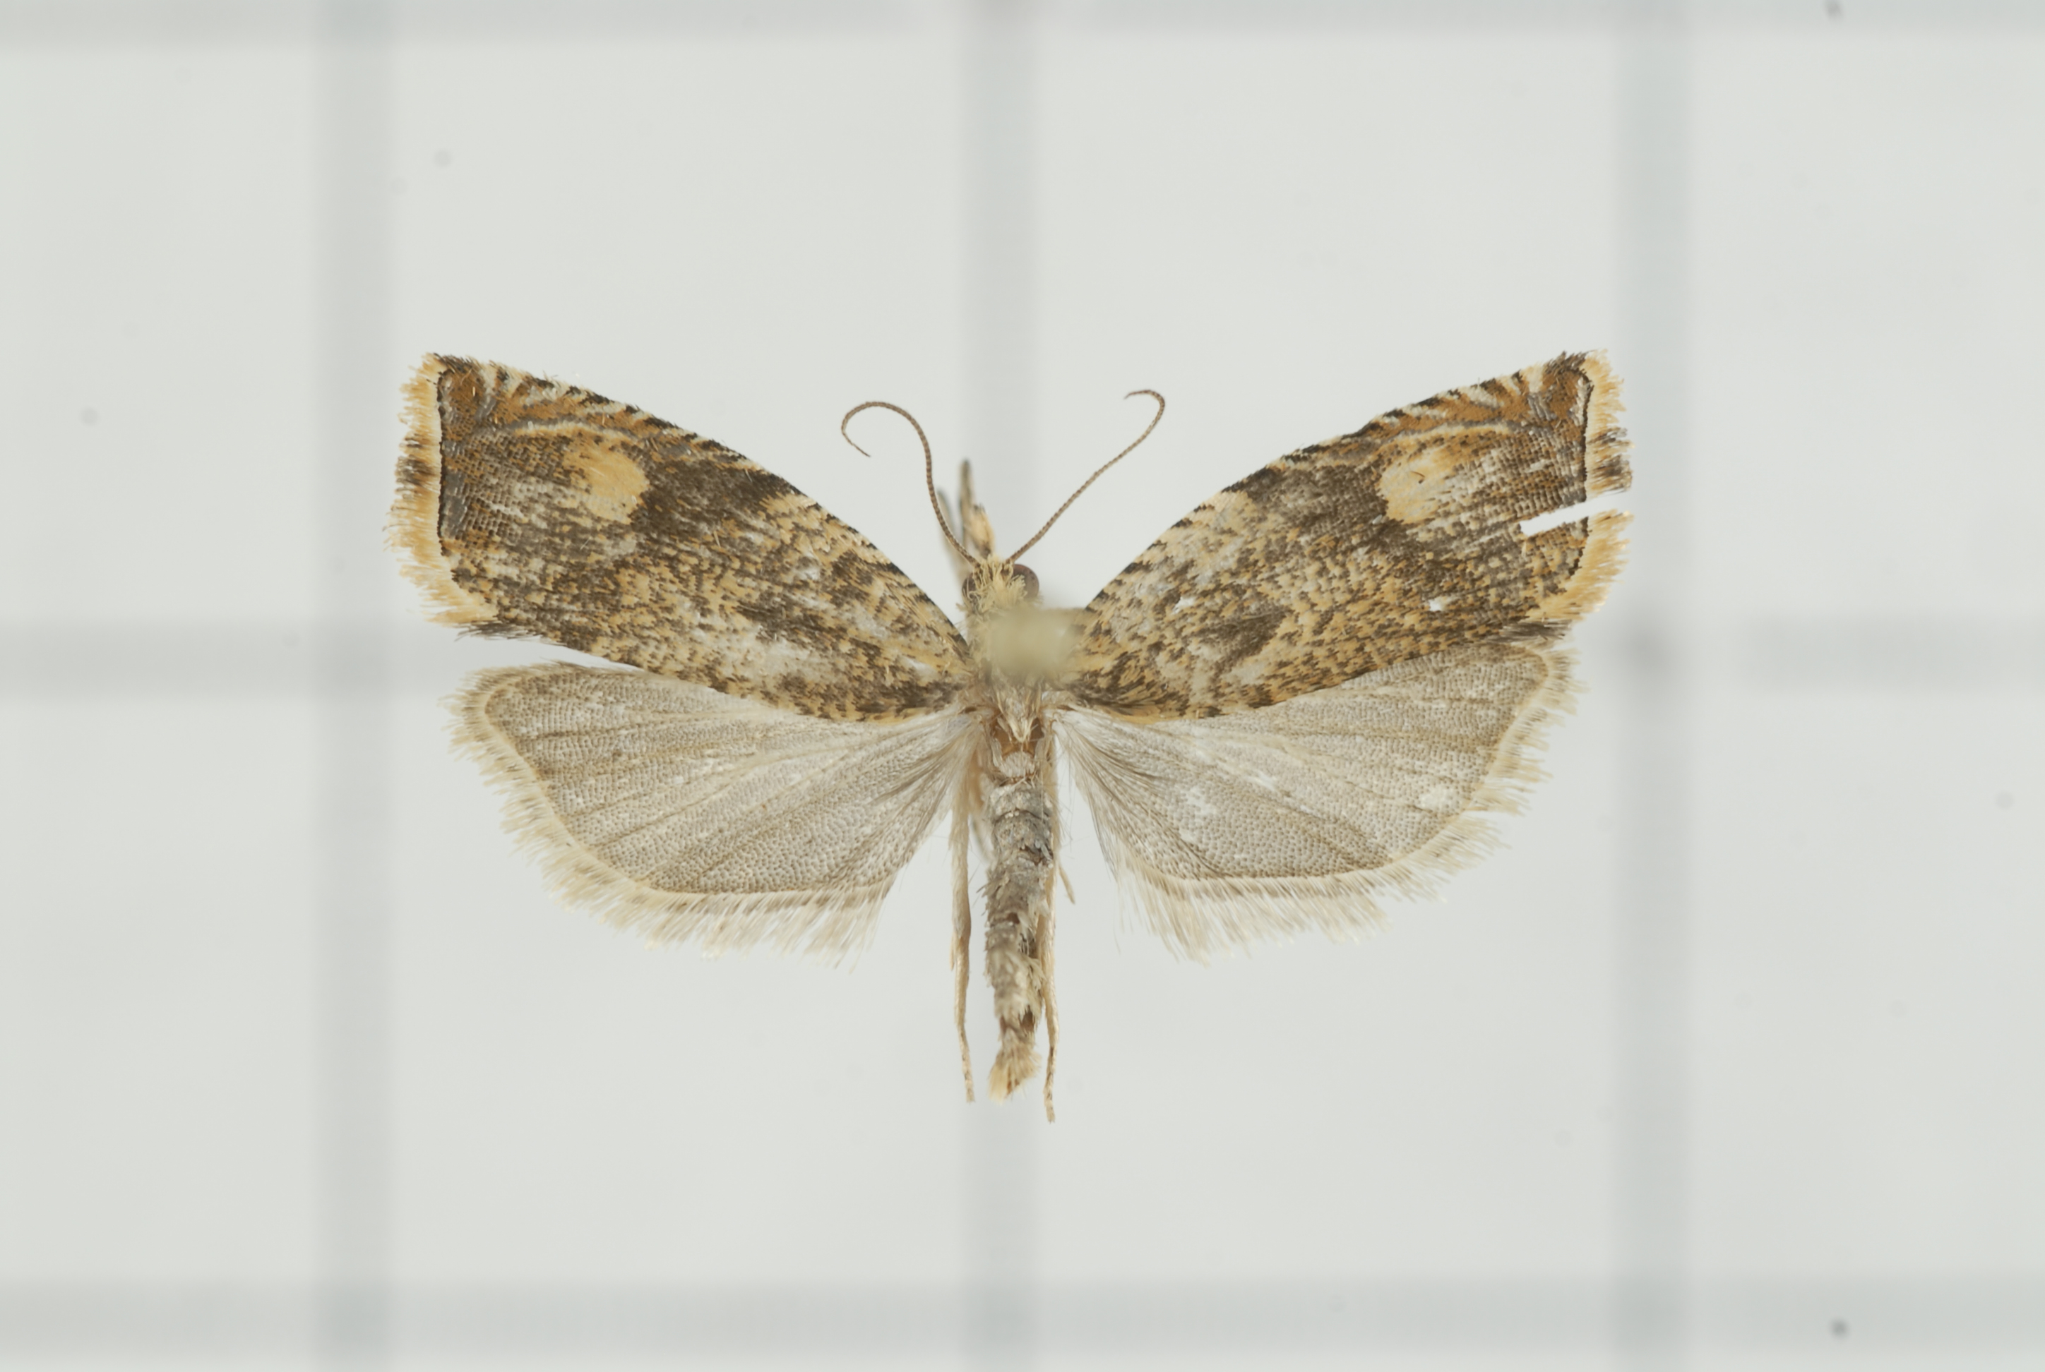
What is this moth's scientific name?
Hermenias pilushina
